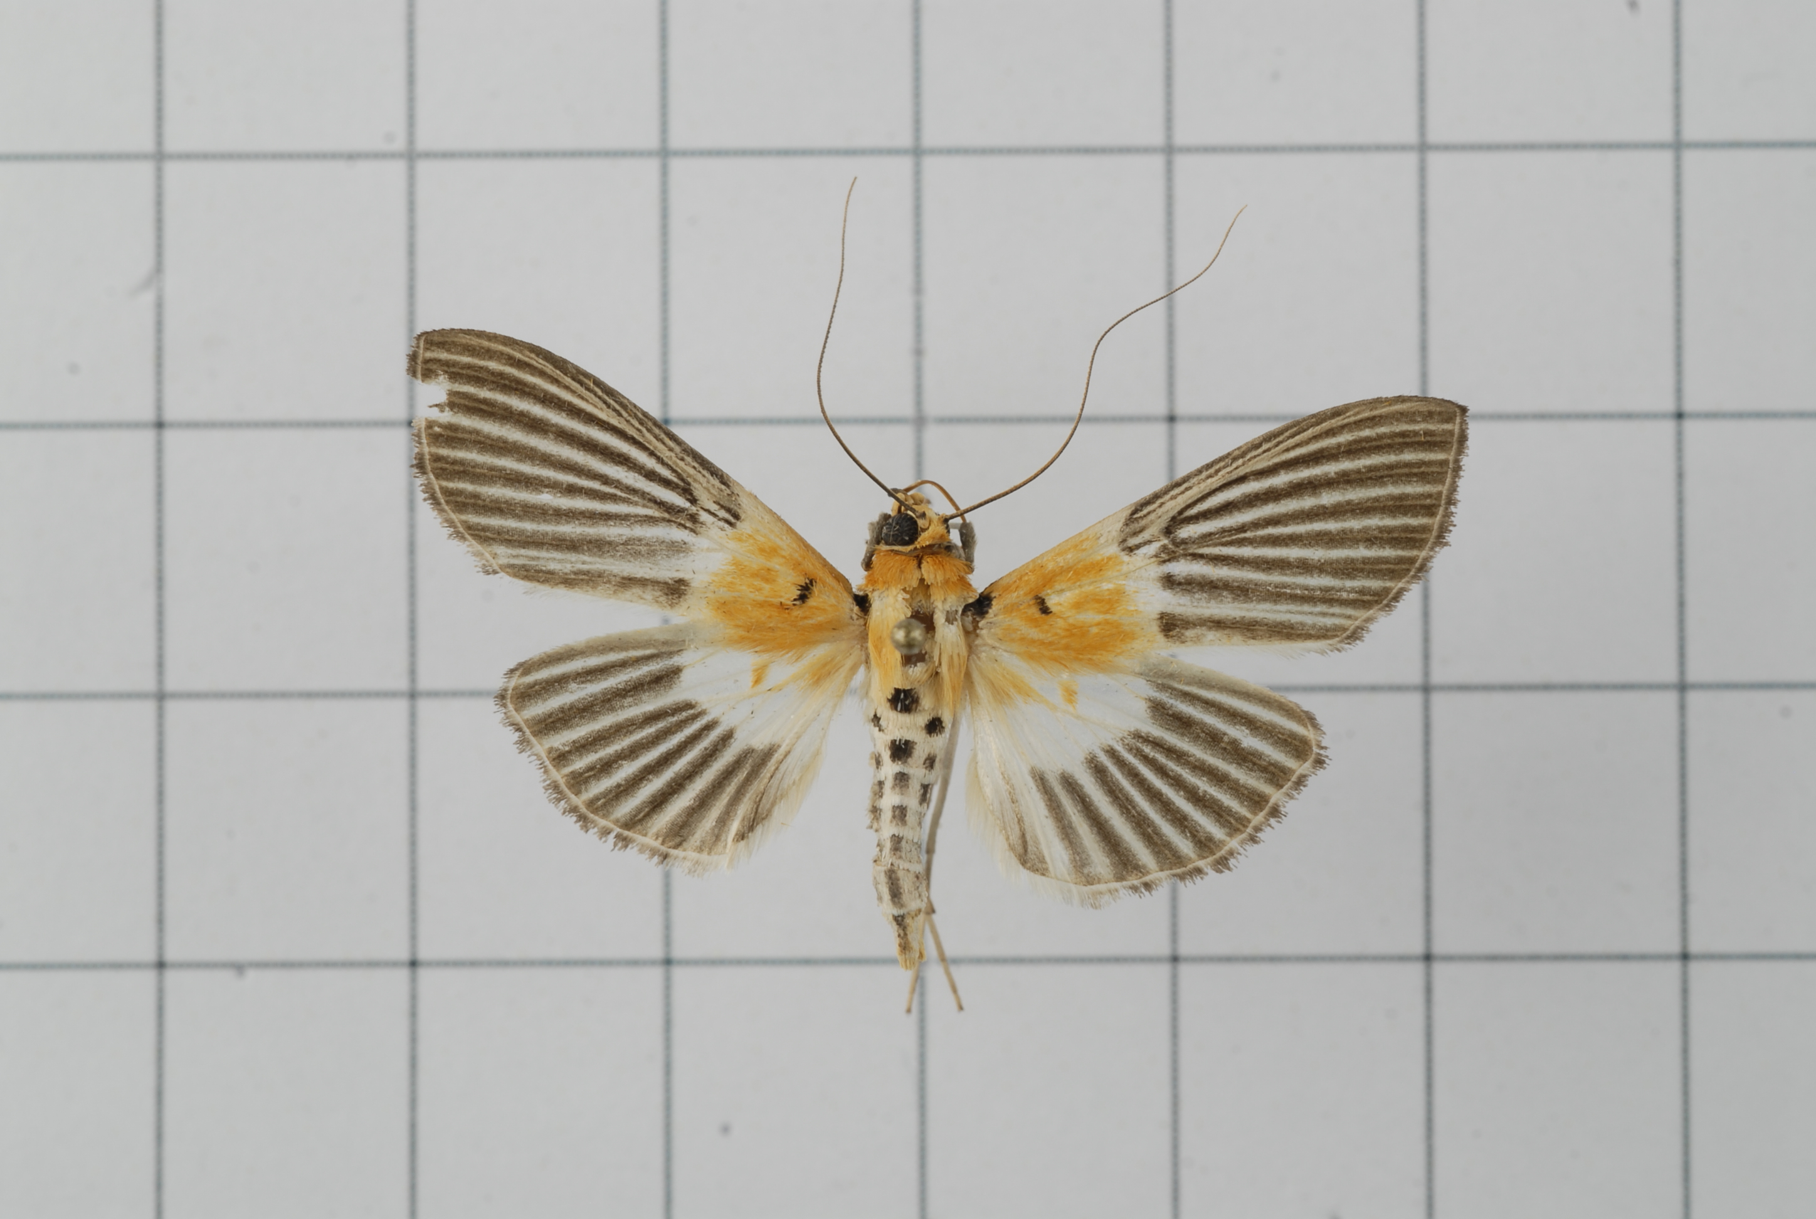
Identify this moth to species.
Nevrina procopia
